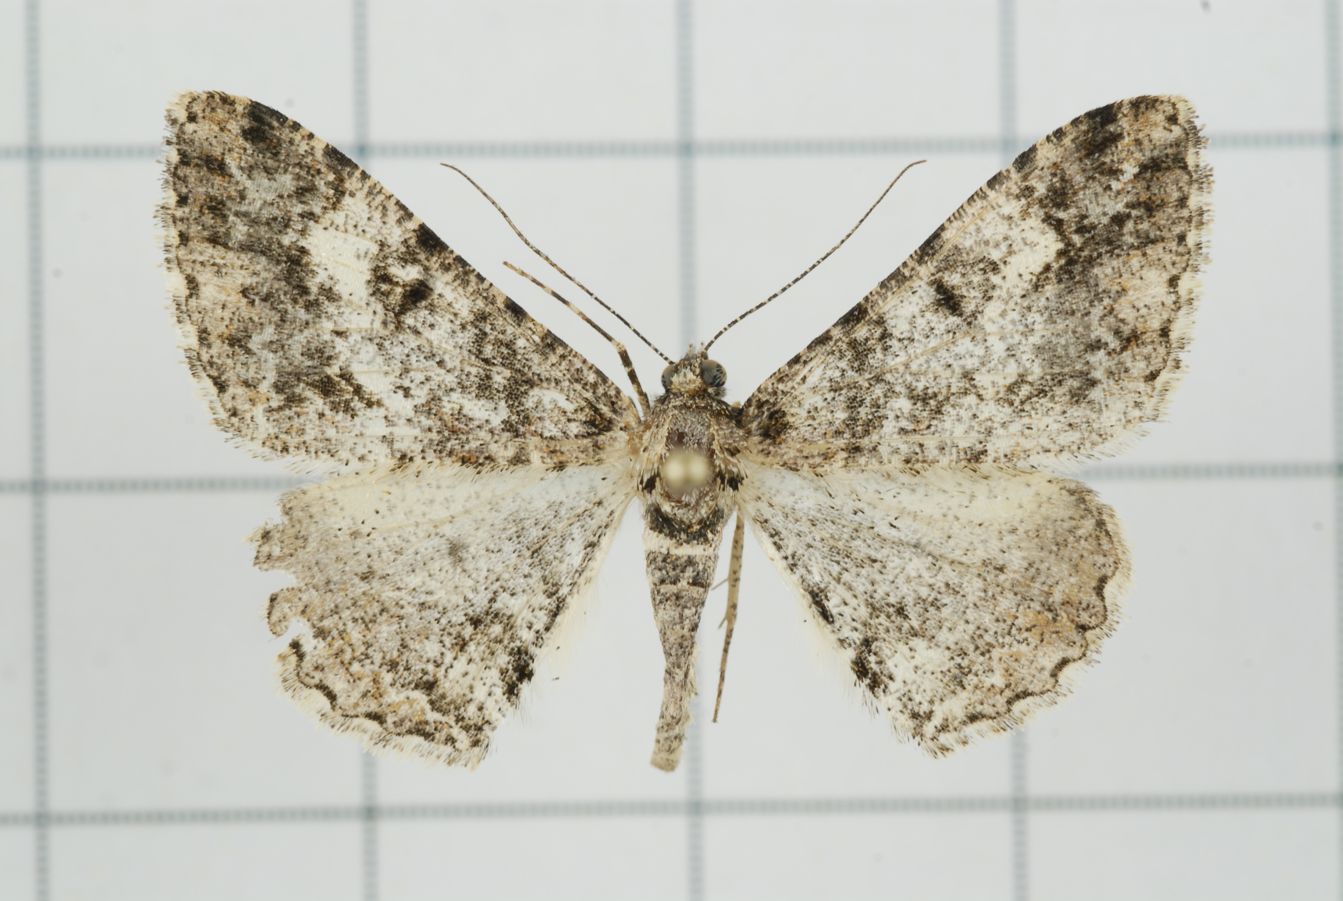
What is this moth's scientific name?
Alcis taiwanovariegata
